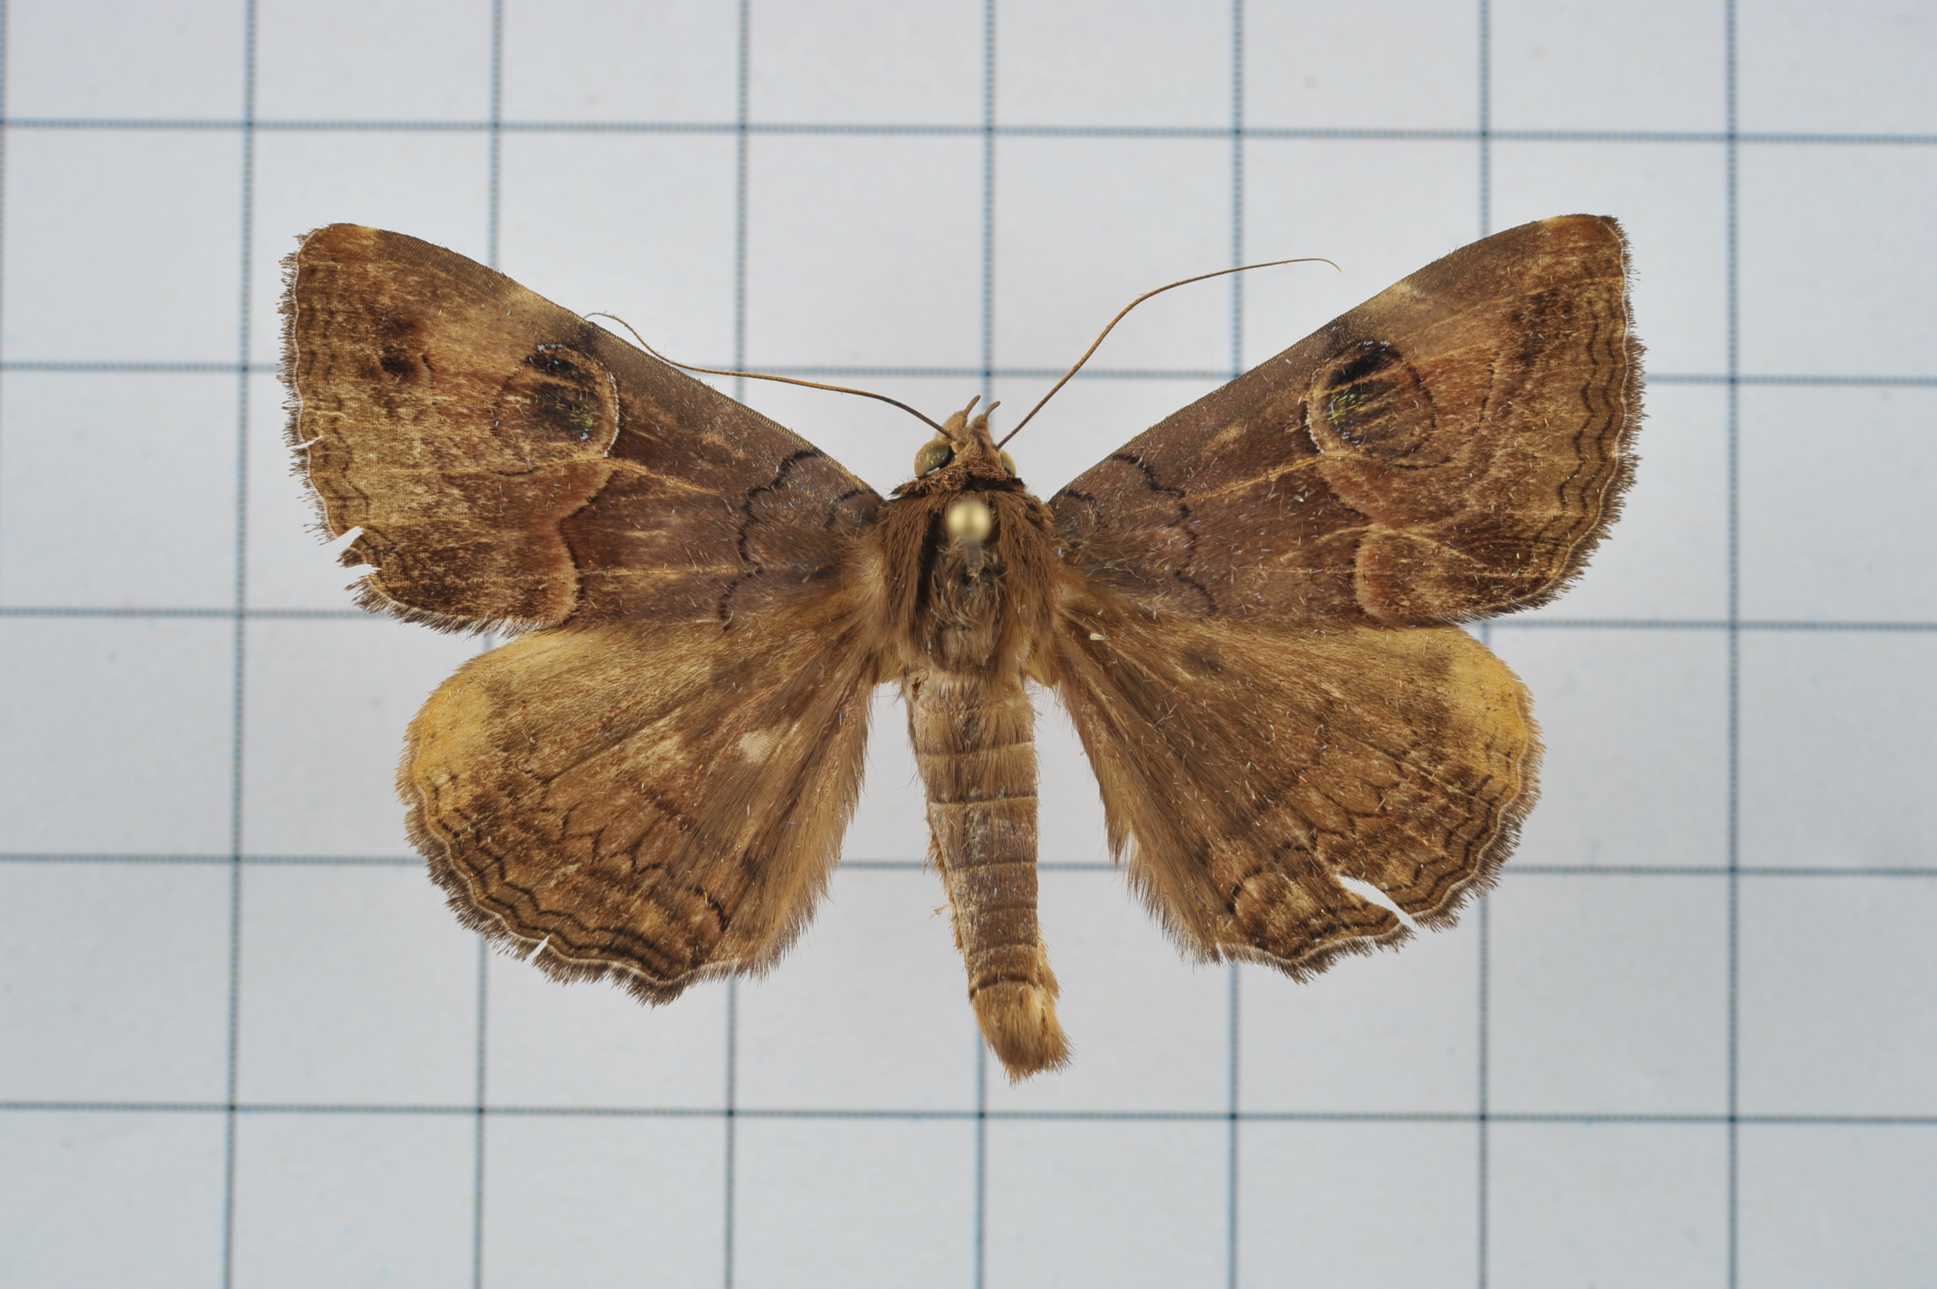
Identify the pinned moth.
Ommatophora luminosa
